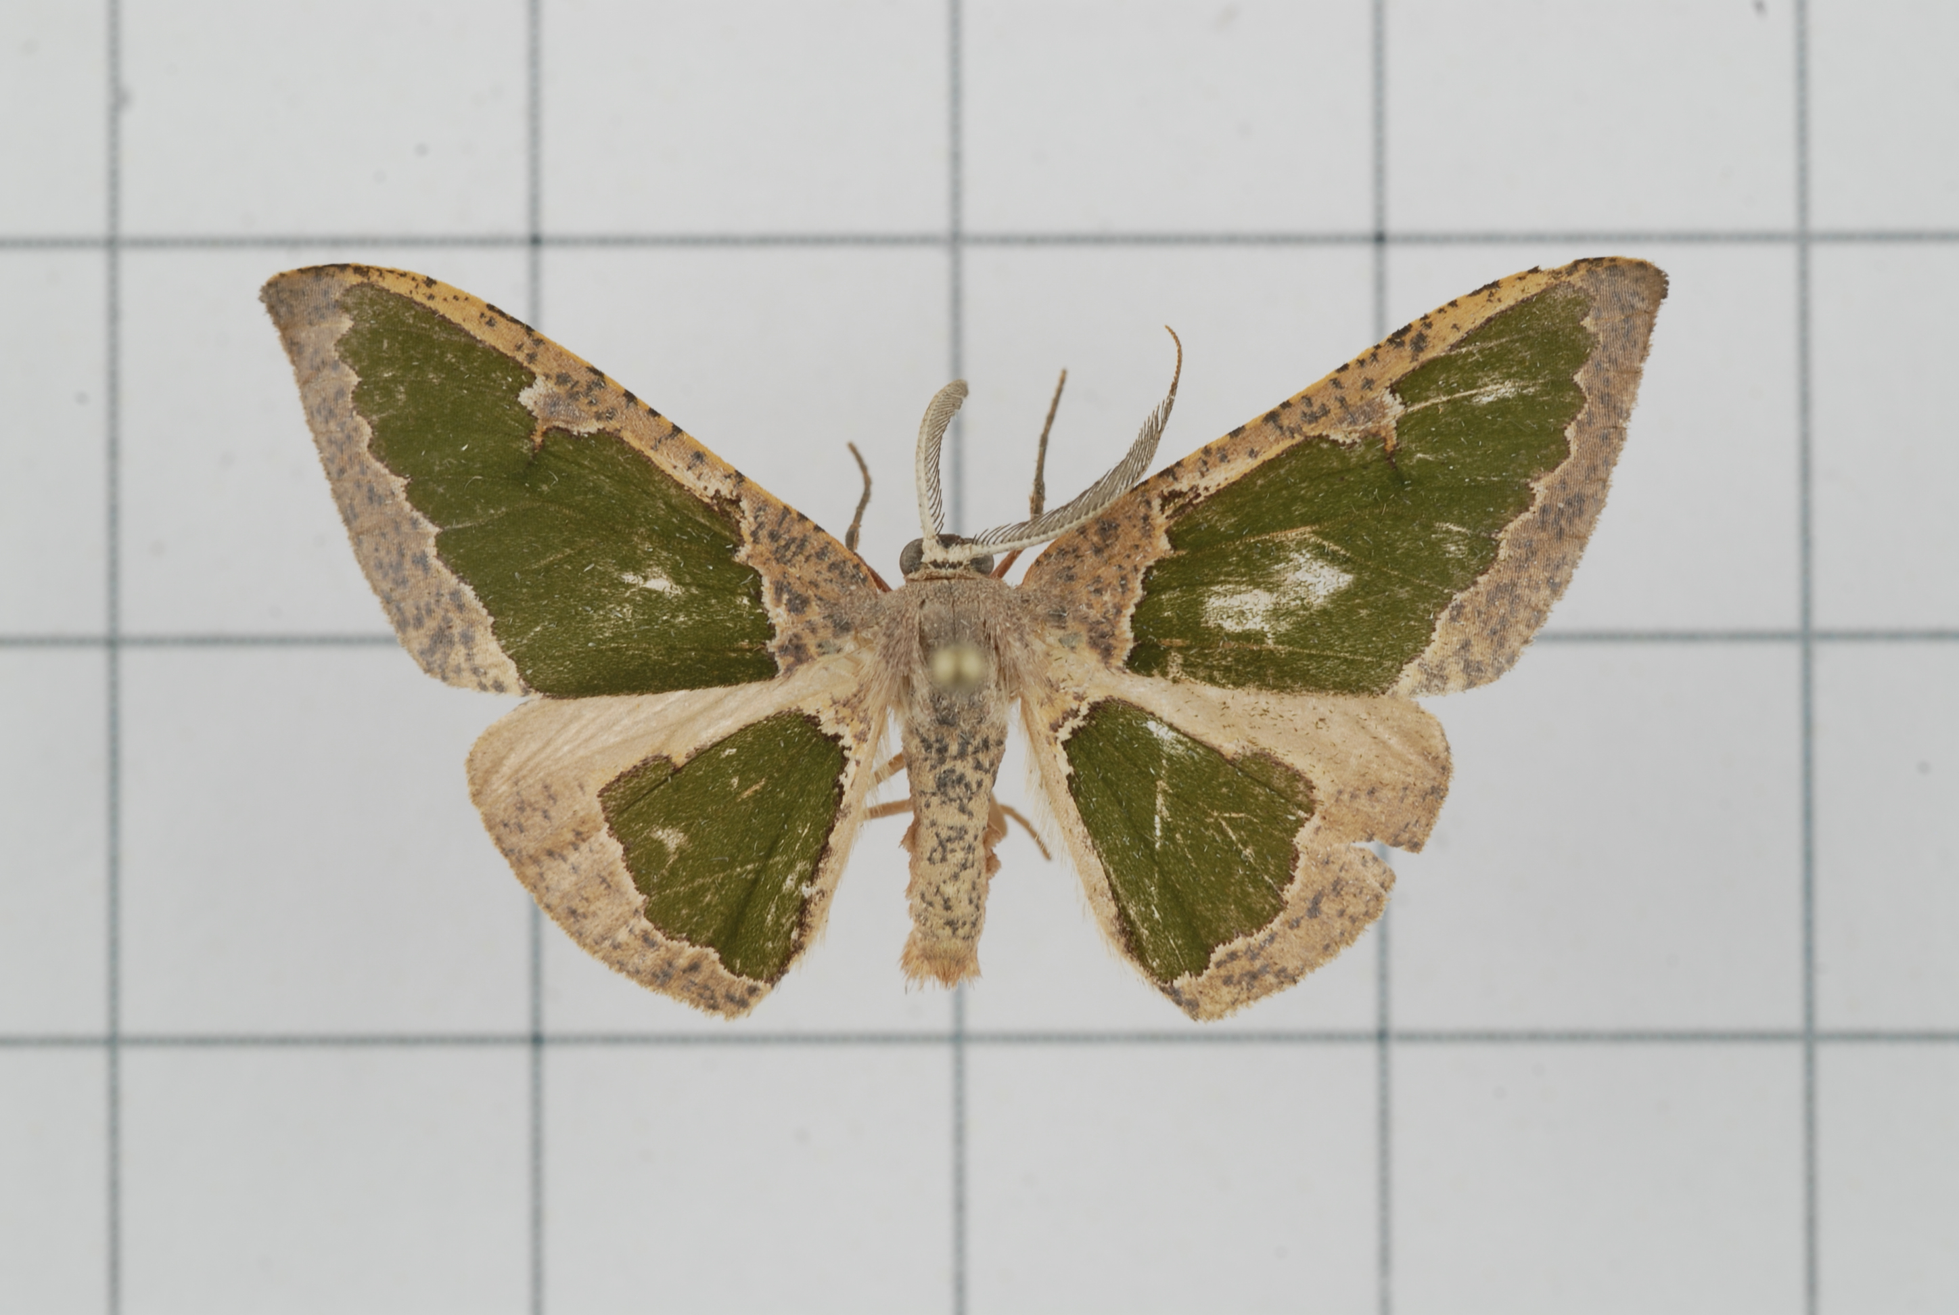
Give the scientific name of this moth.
Celenna festivaria formosensis
